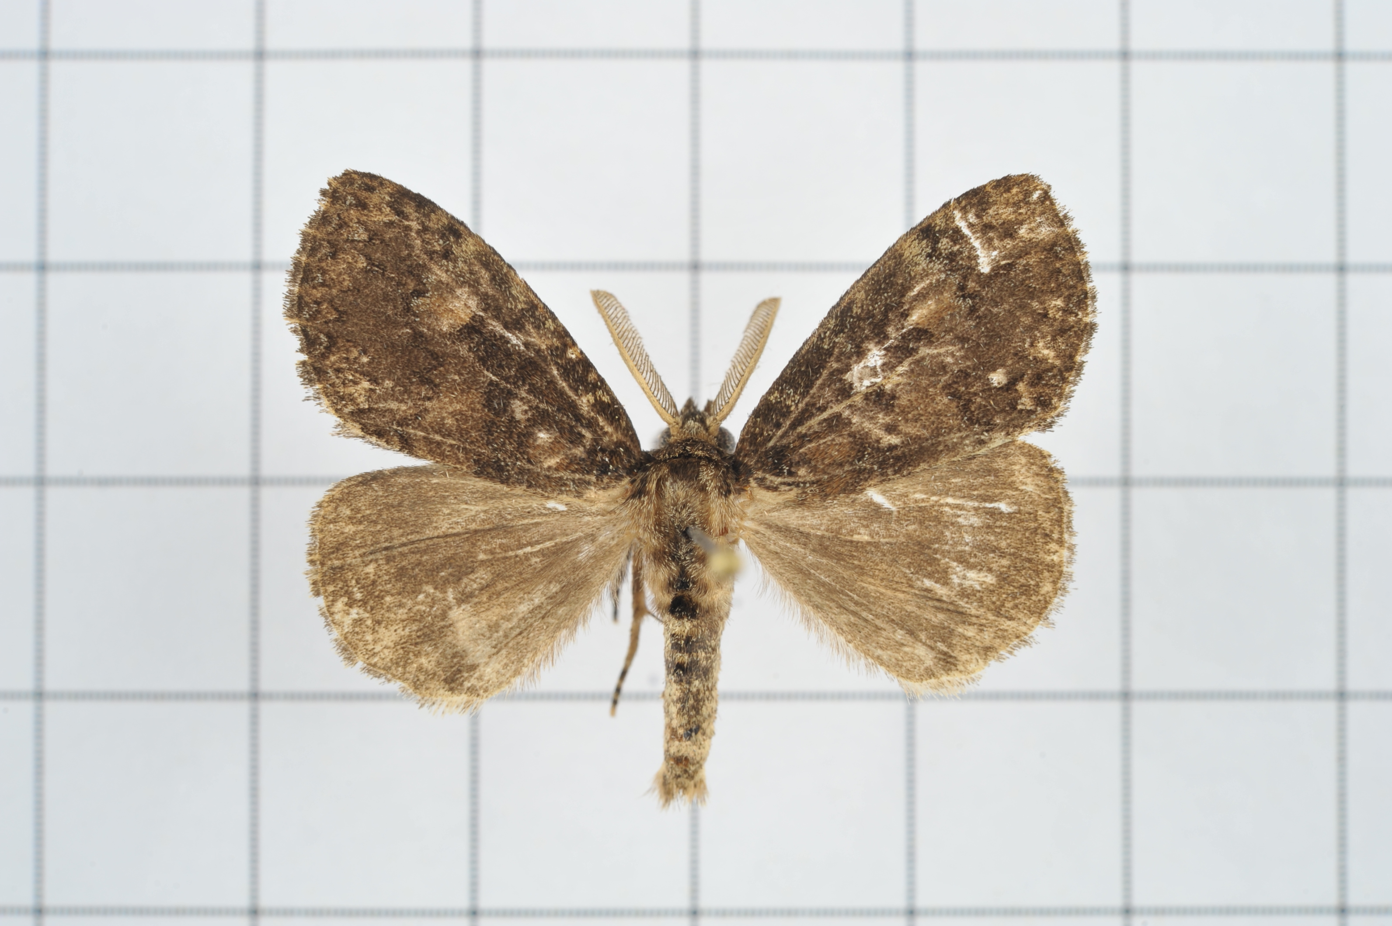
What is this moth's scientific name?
Olene dudgeoni
